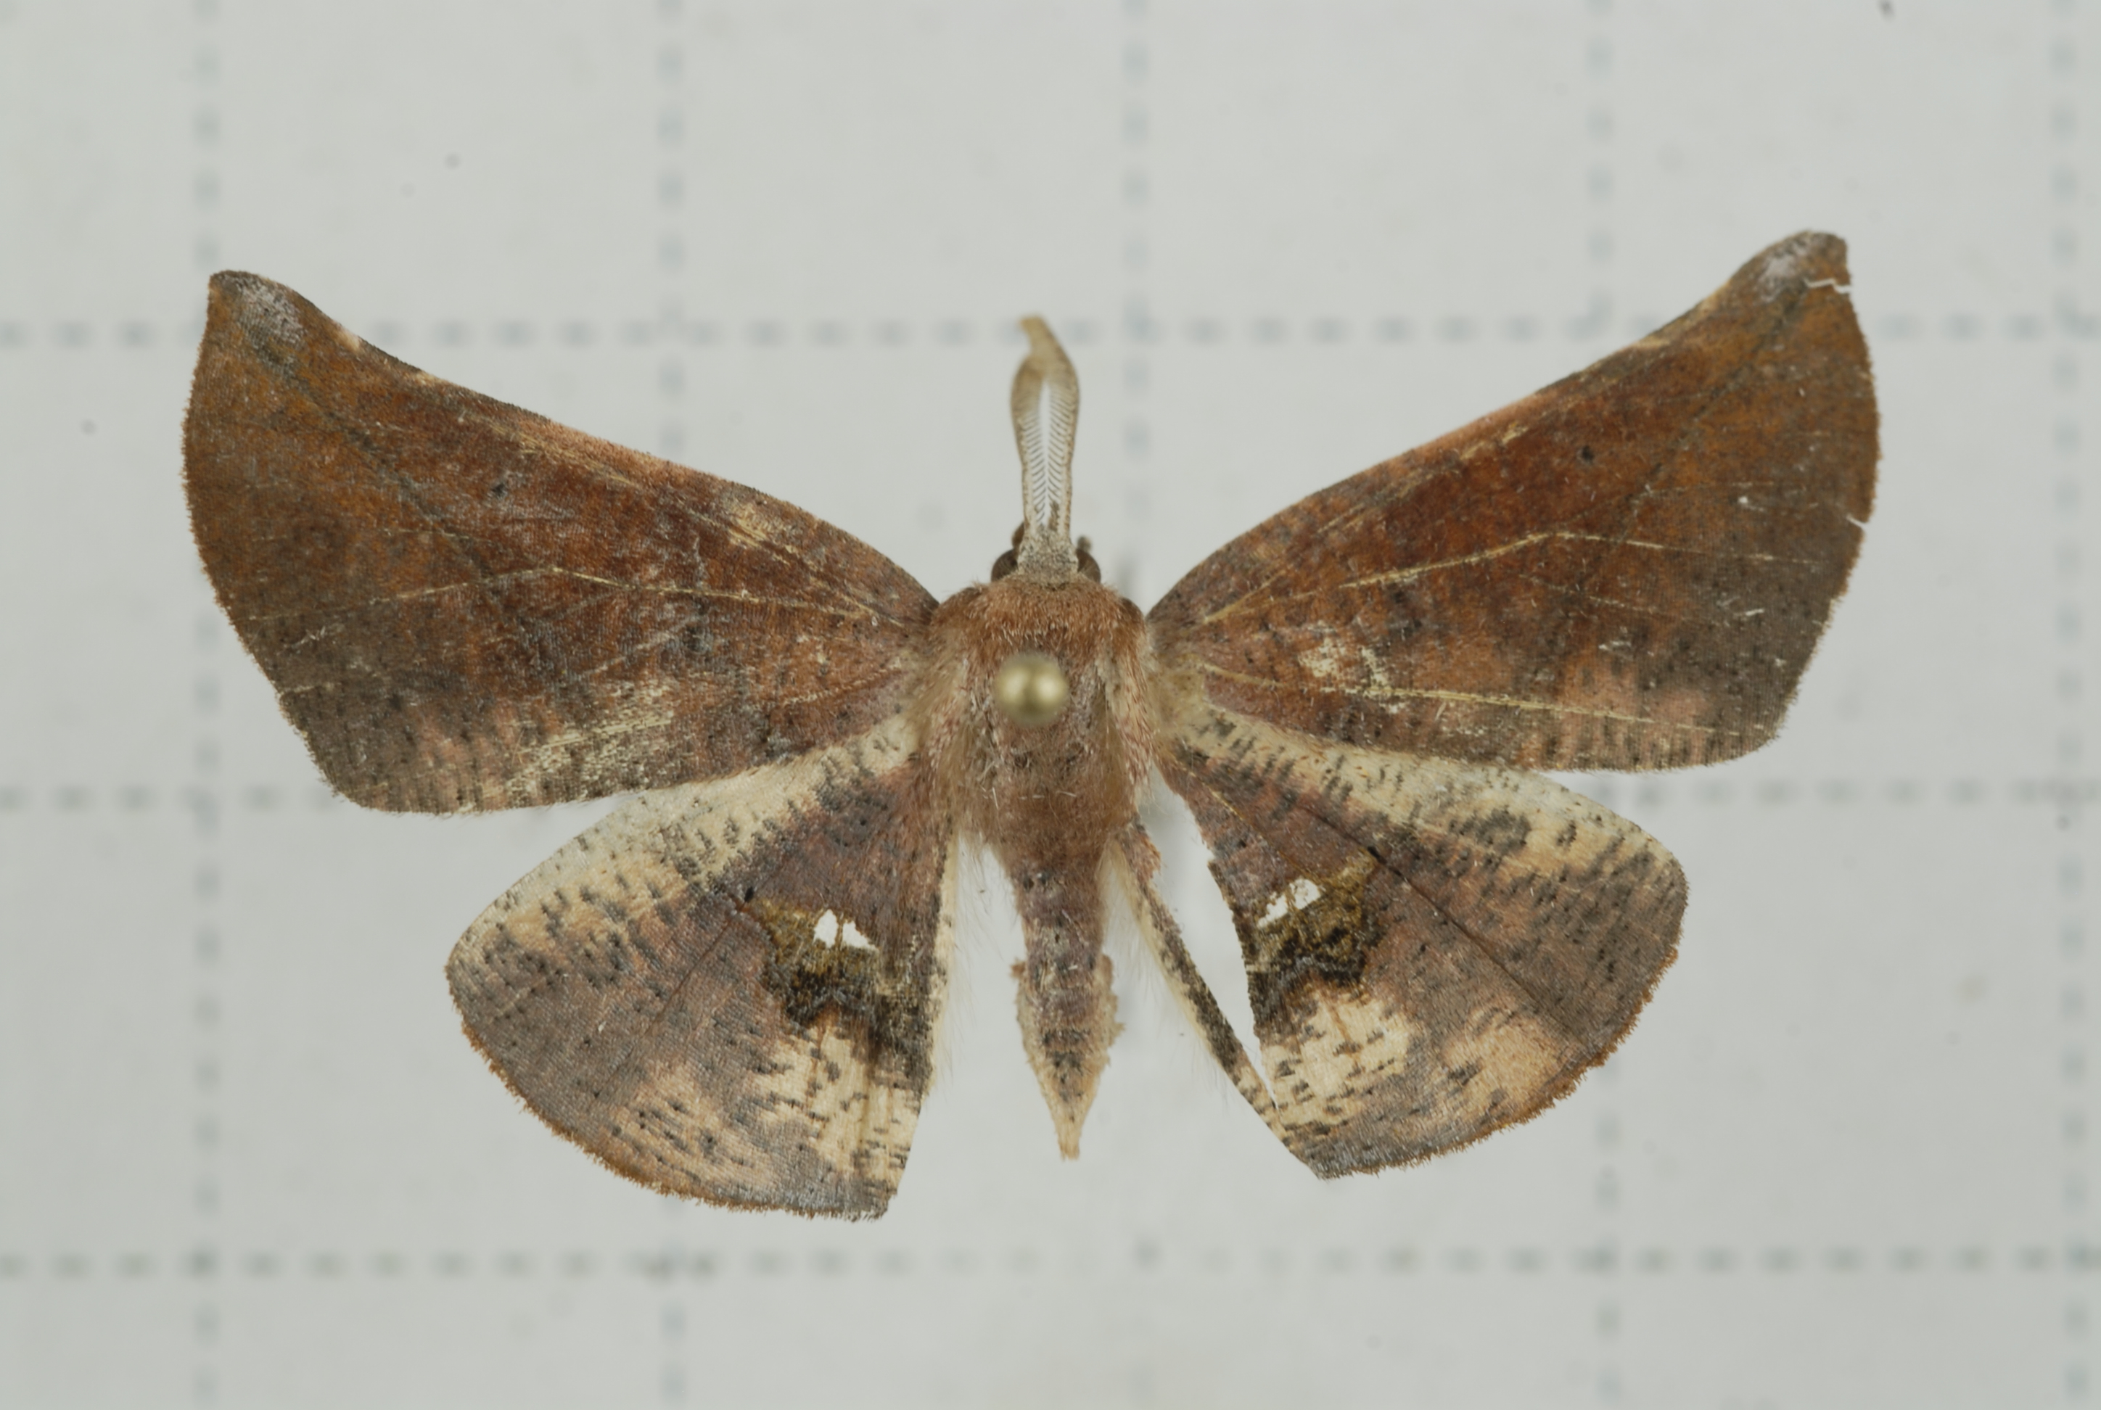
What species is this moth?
Garaeus apicata formosanus
